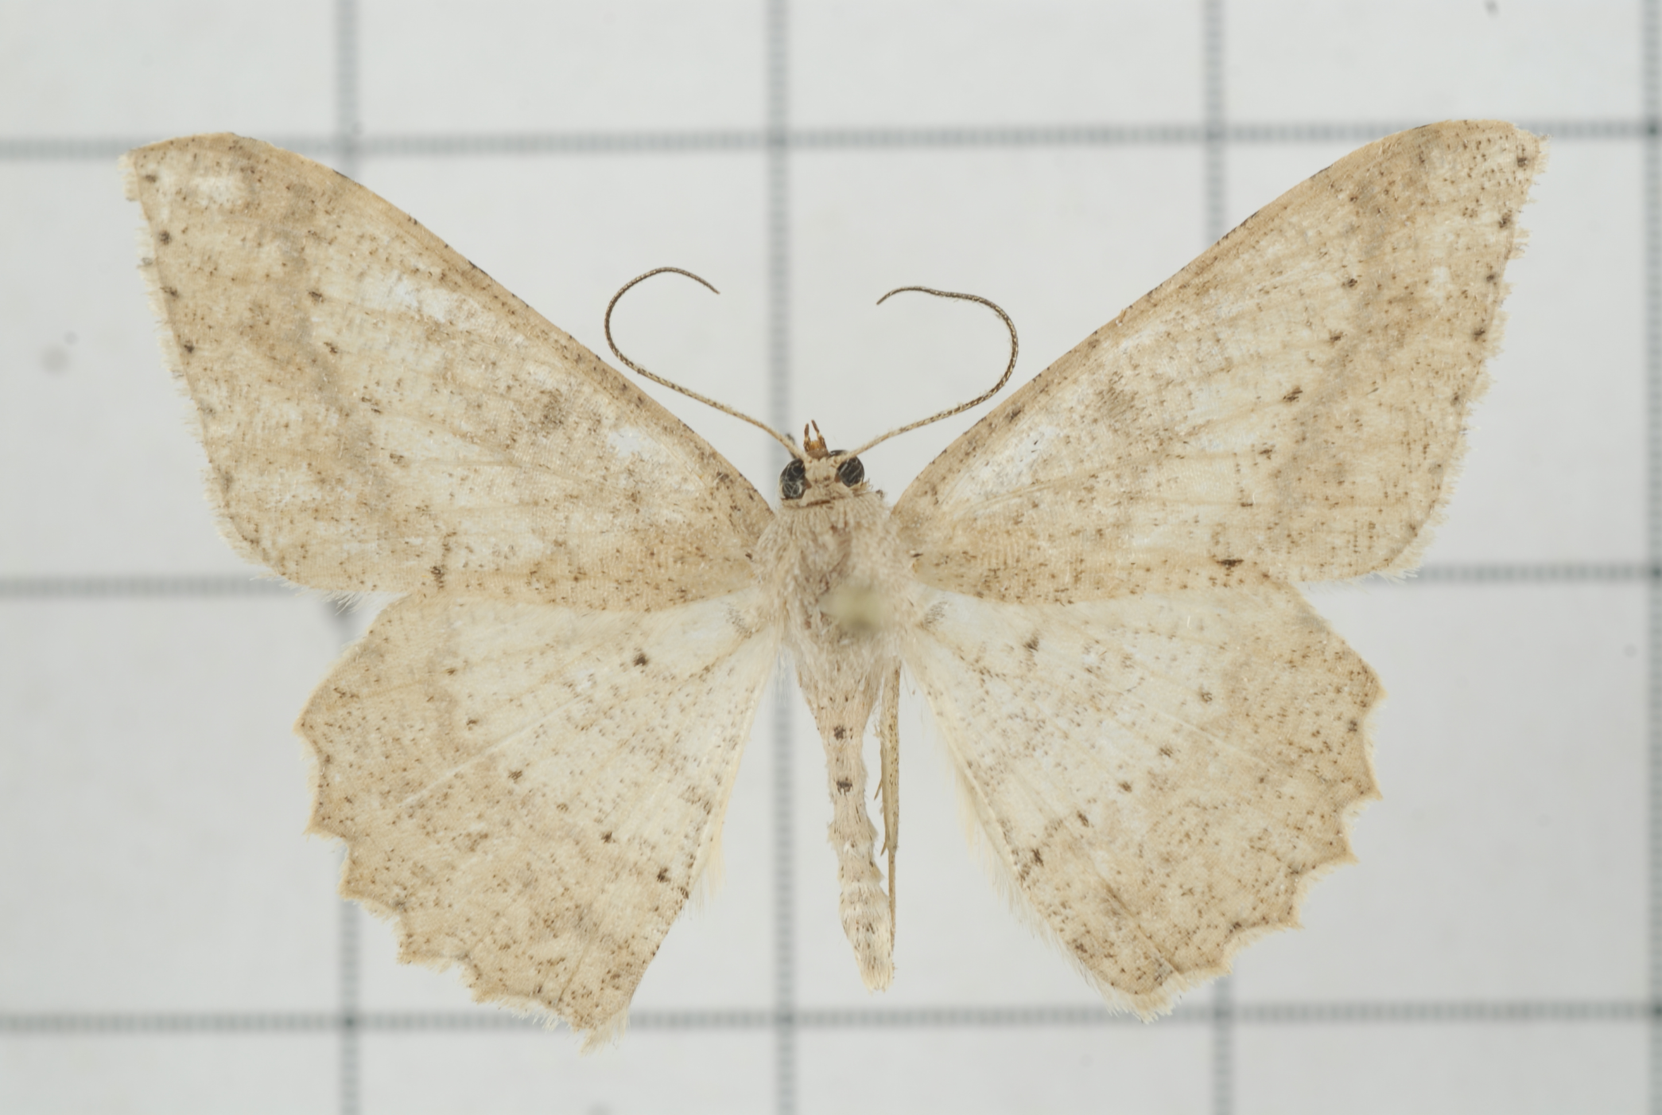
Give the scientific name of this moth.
Luxiaria mitorrhaphes
